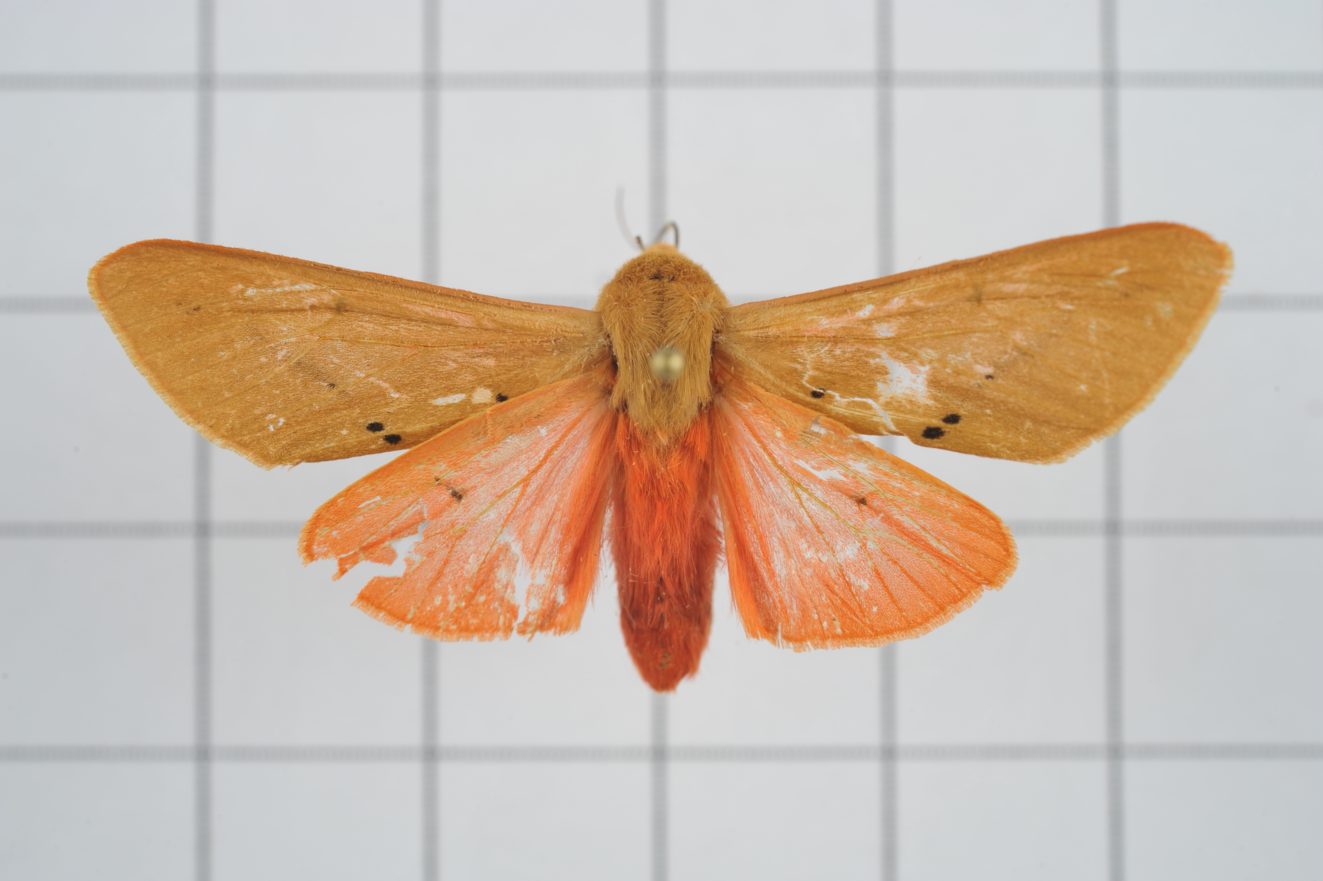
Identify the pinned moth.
Spilarctia wilemani
